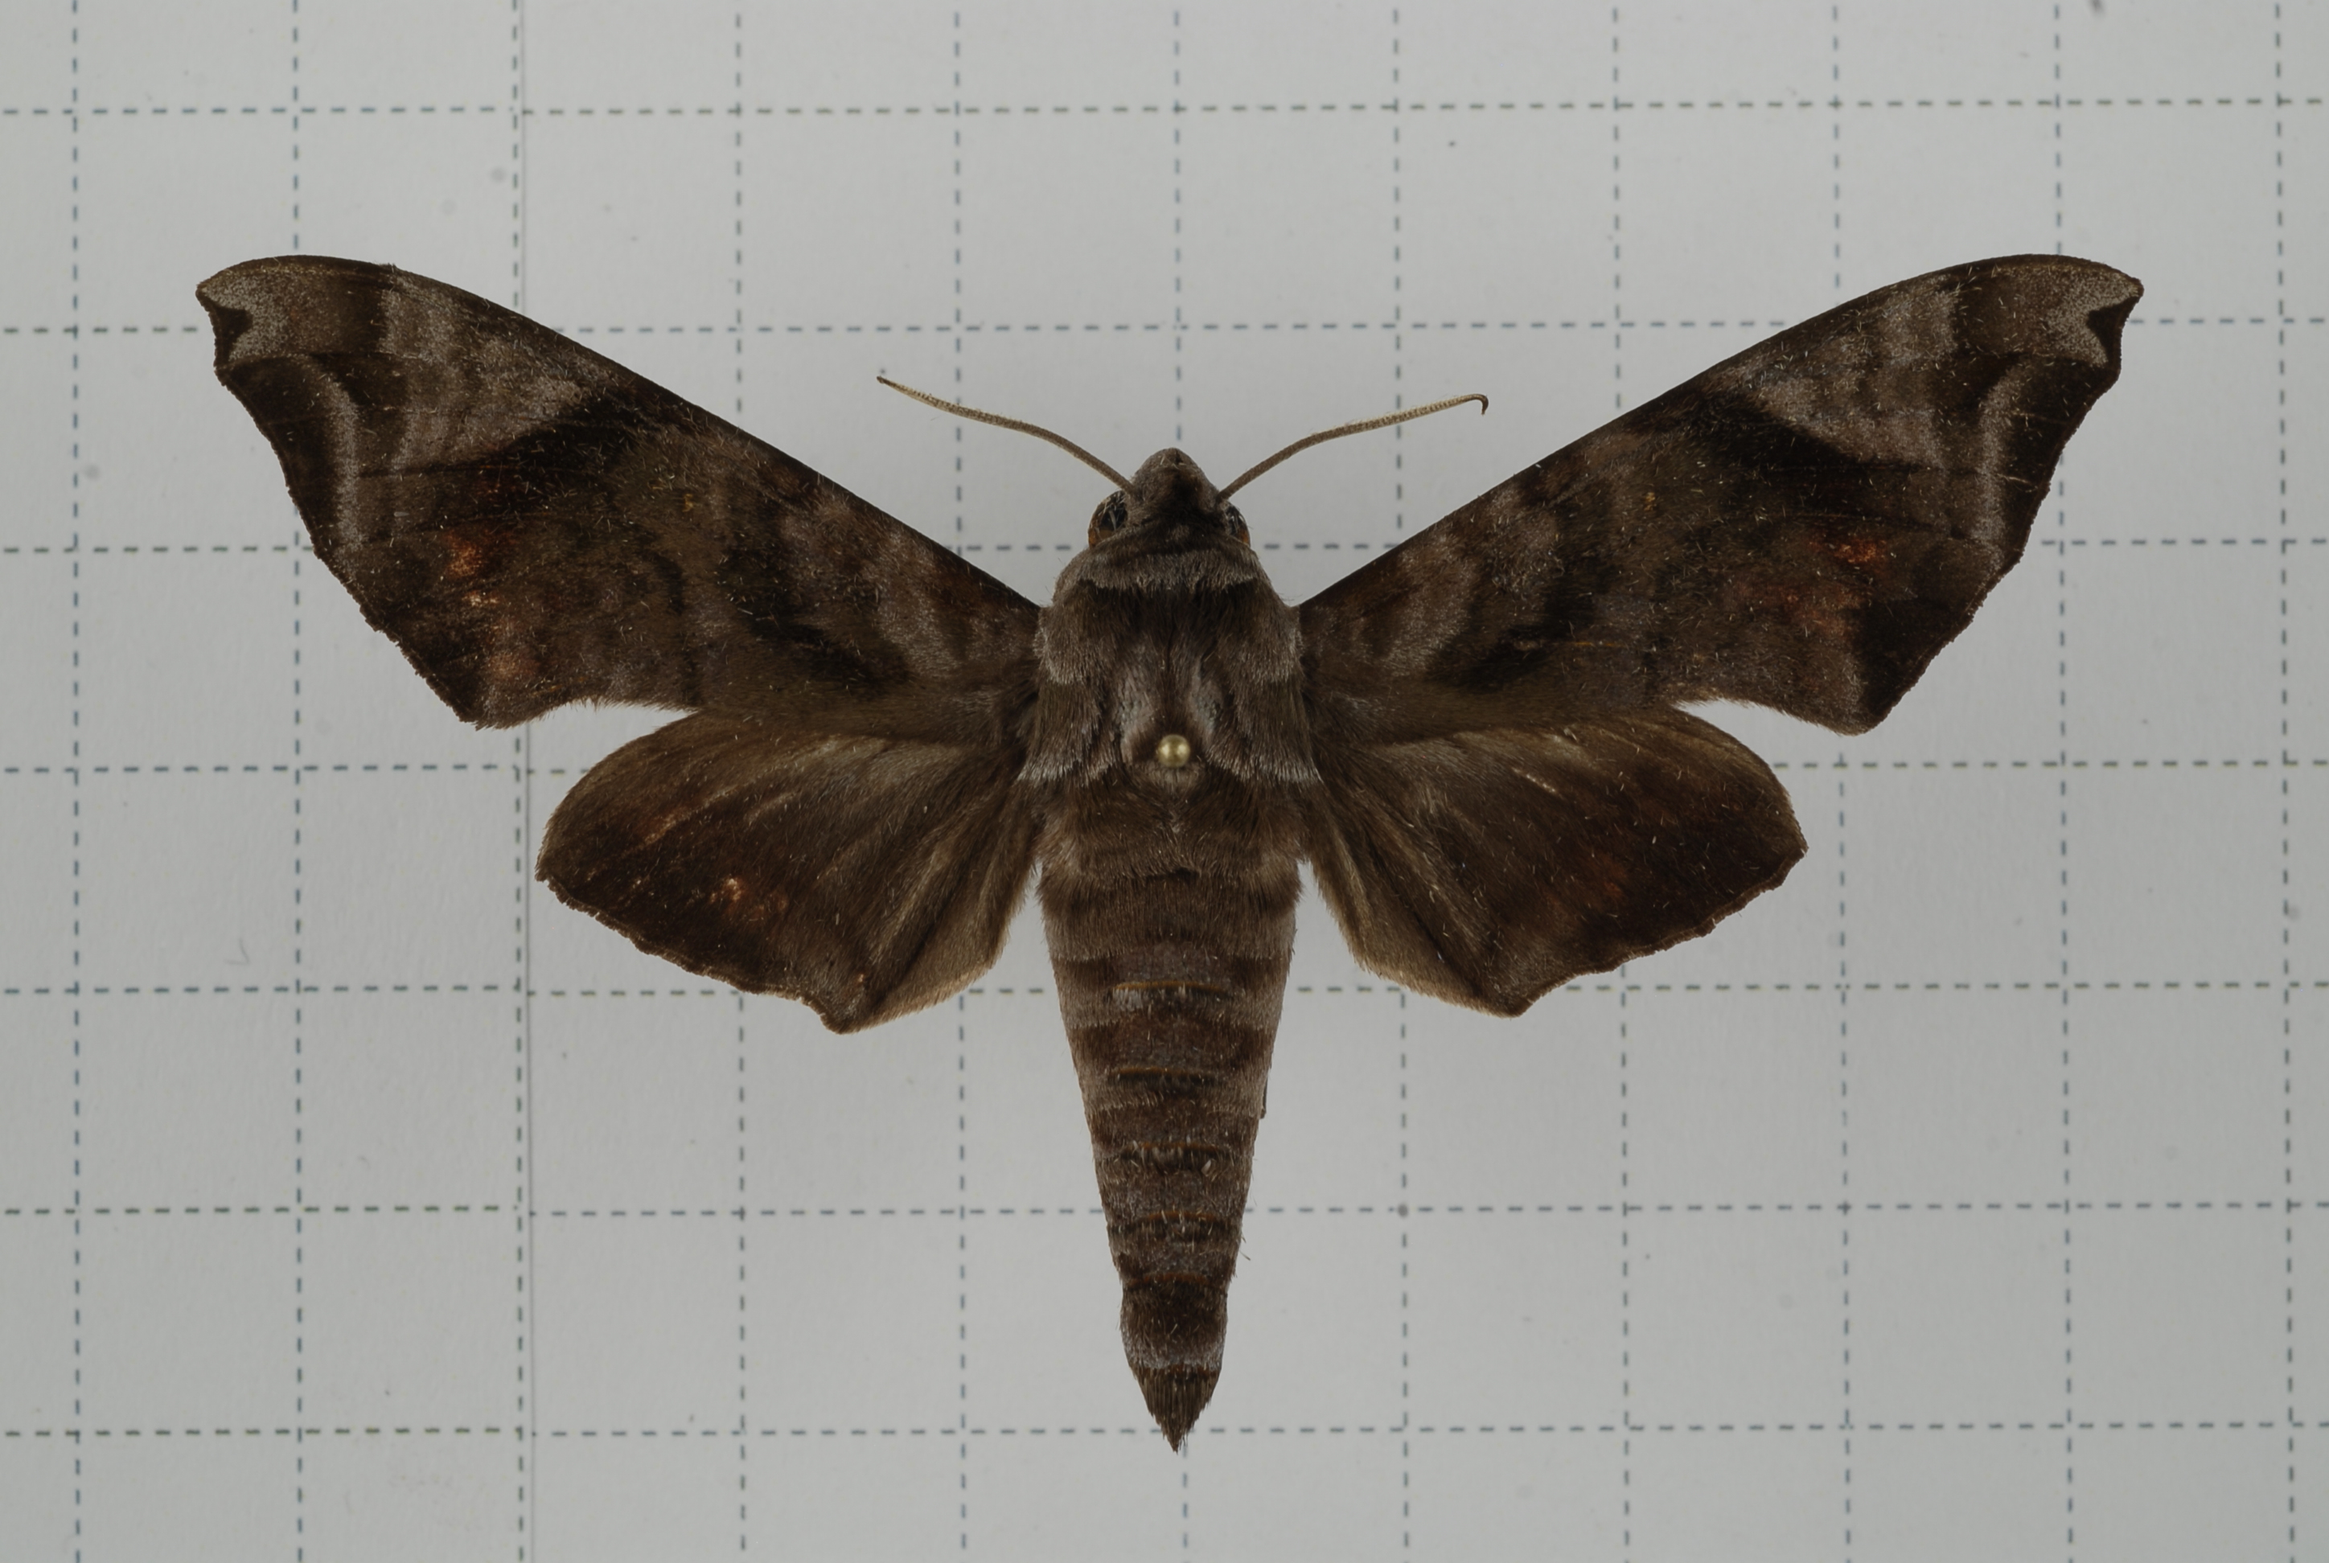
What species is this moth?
Acosmeryx castanea
